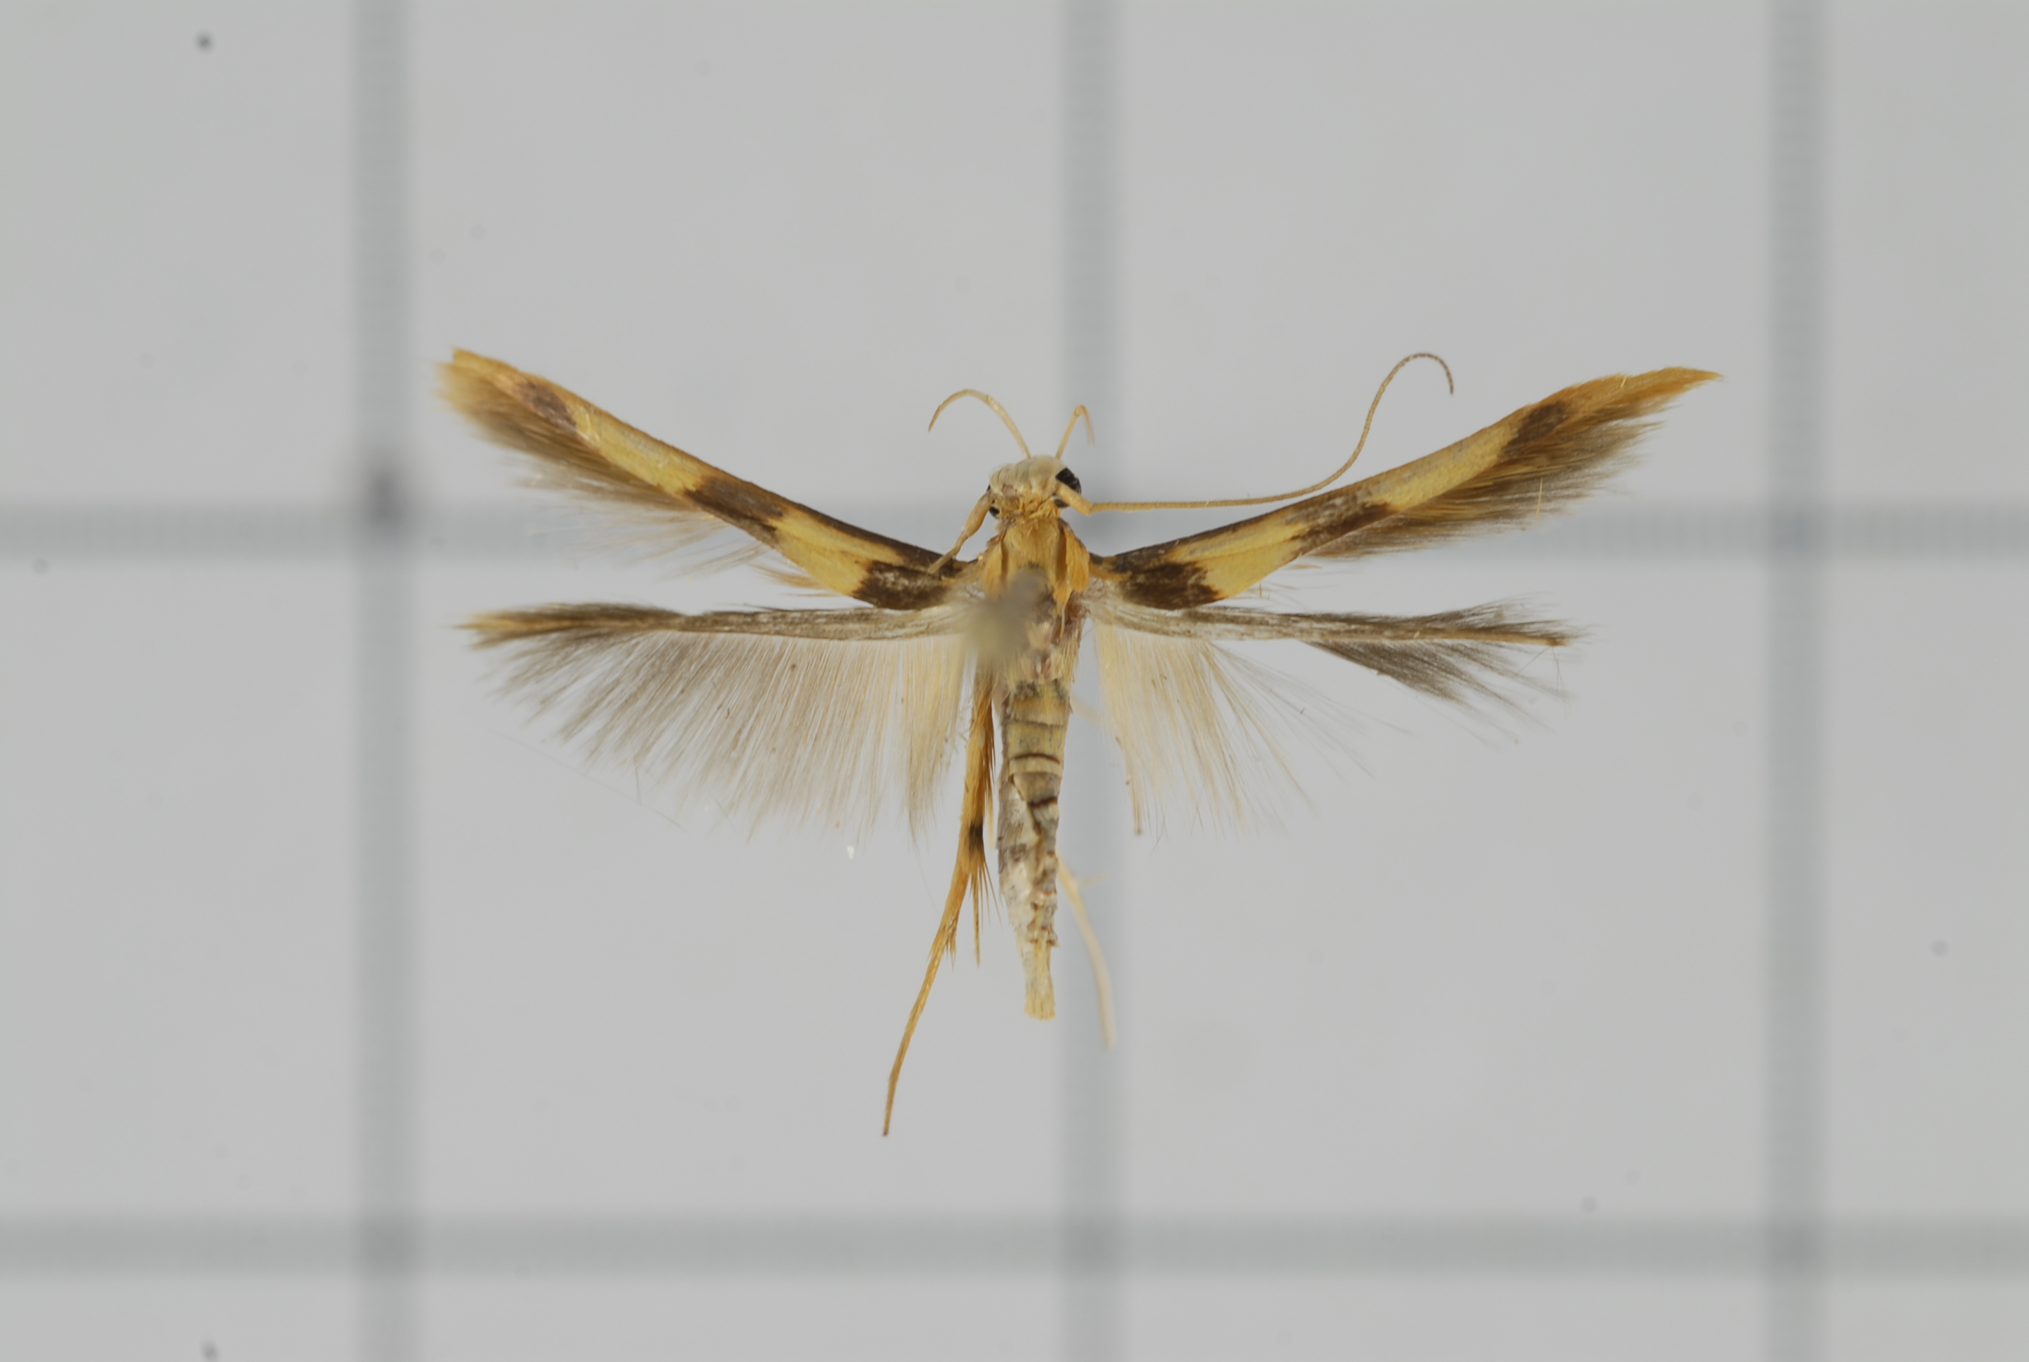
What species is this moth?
Stathmopoda fusciumeraris
